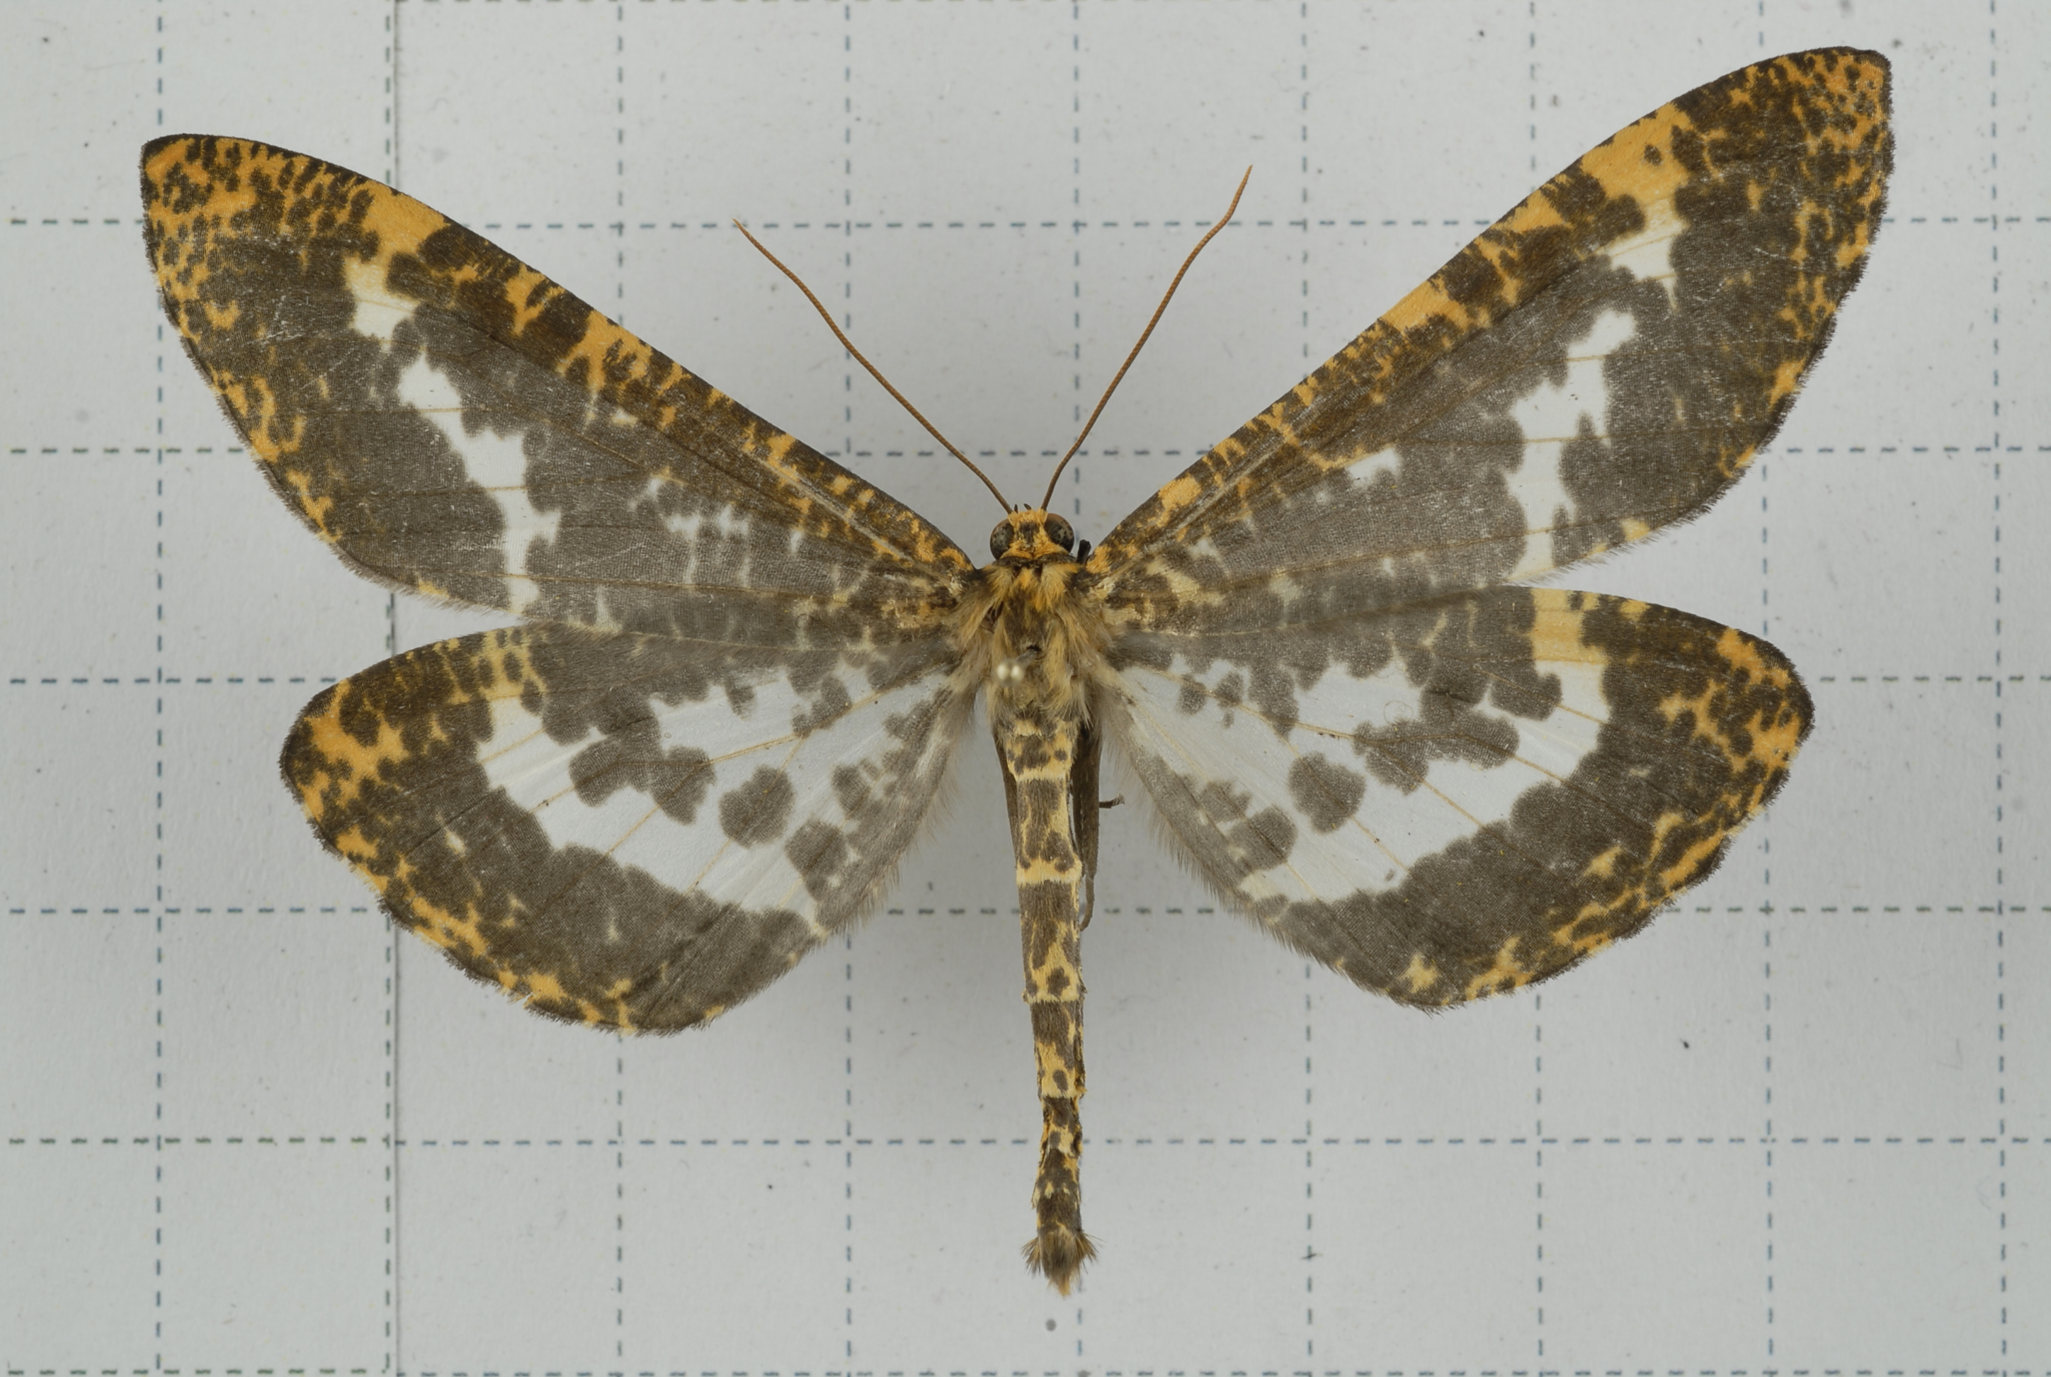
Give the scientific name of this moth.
Parobeidia gigantearia marginifascia
